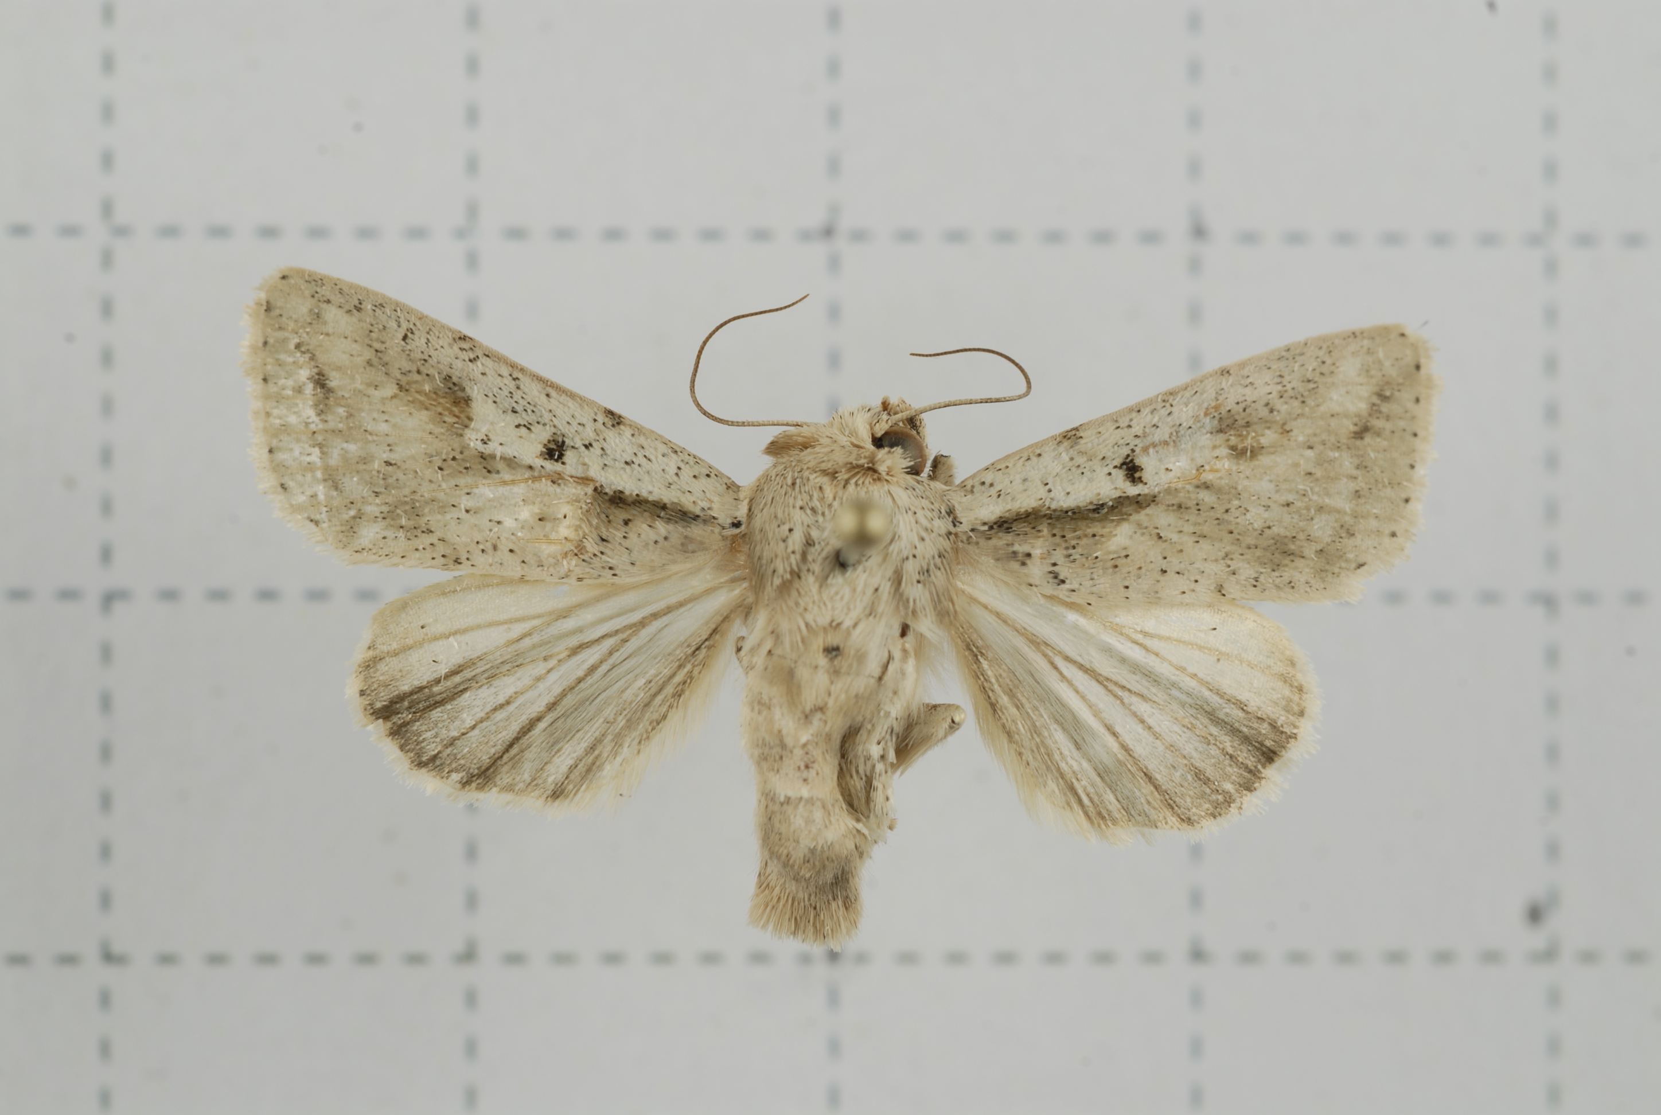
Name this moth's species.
Leucania yu
